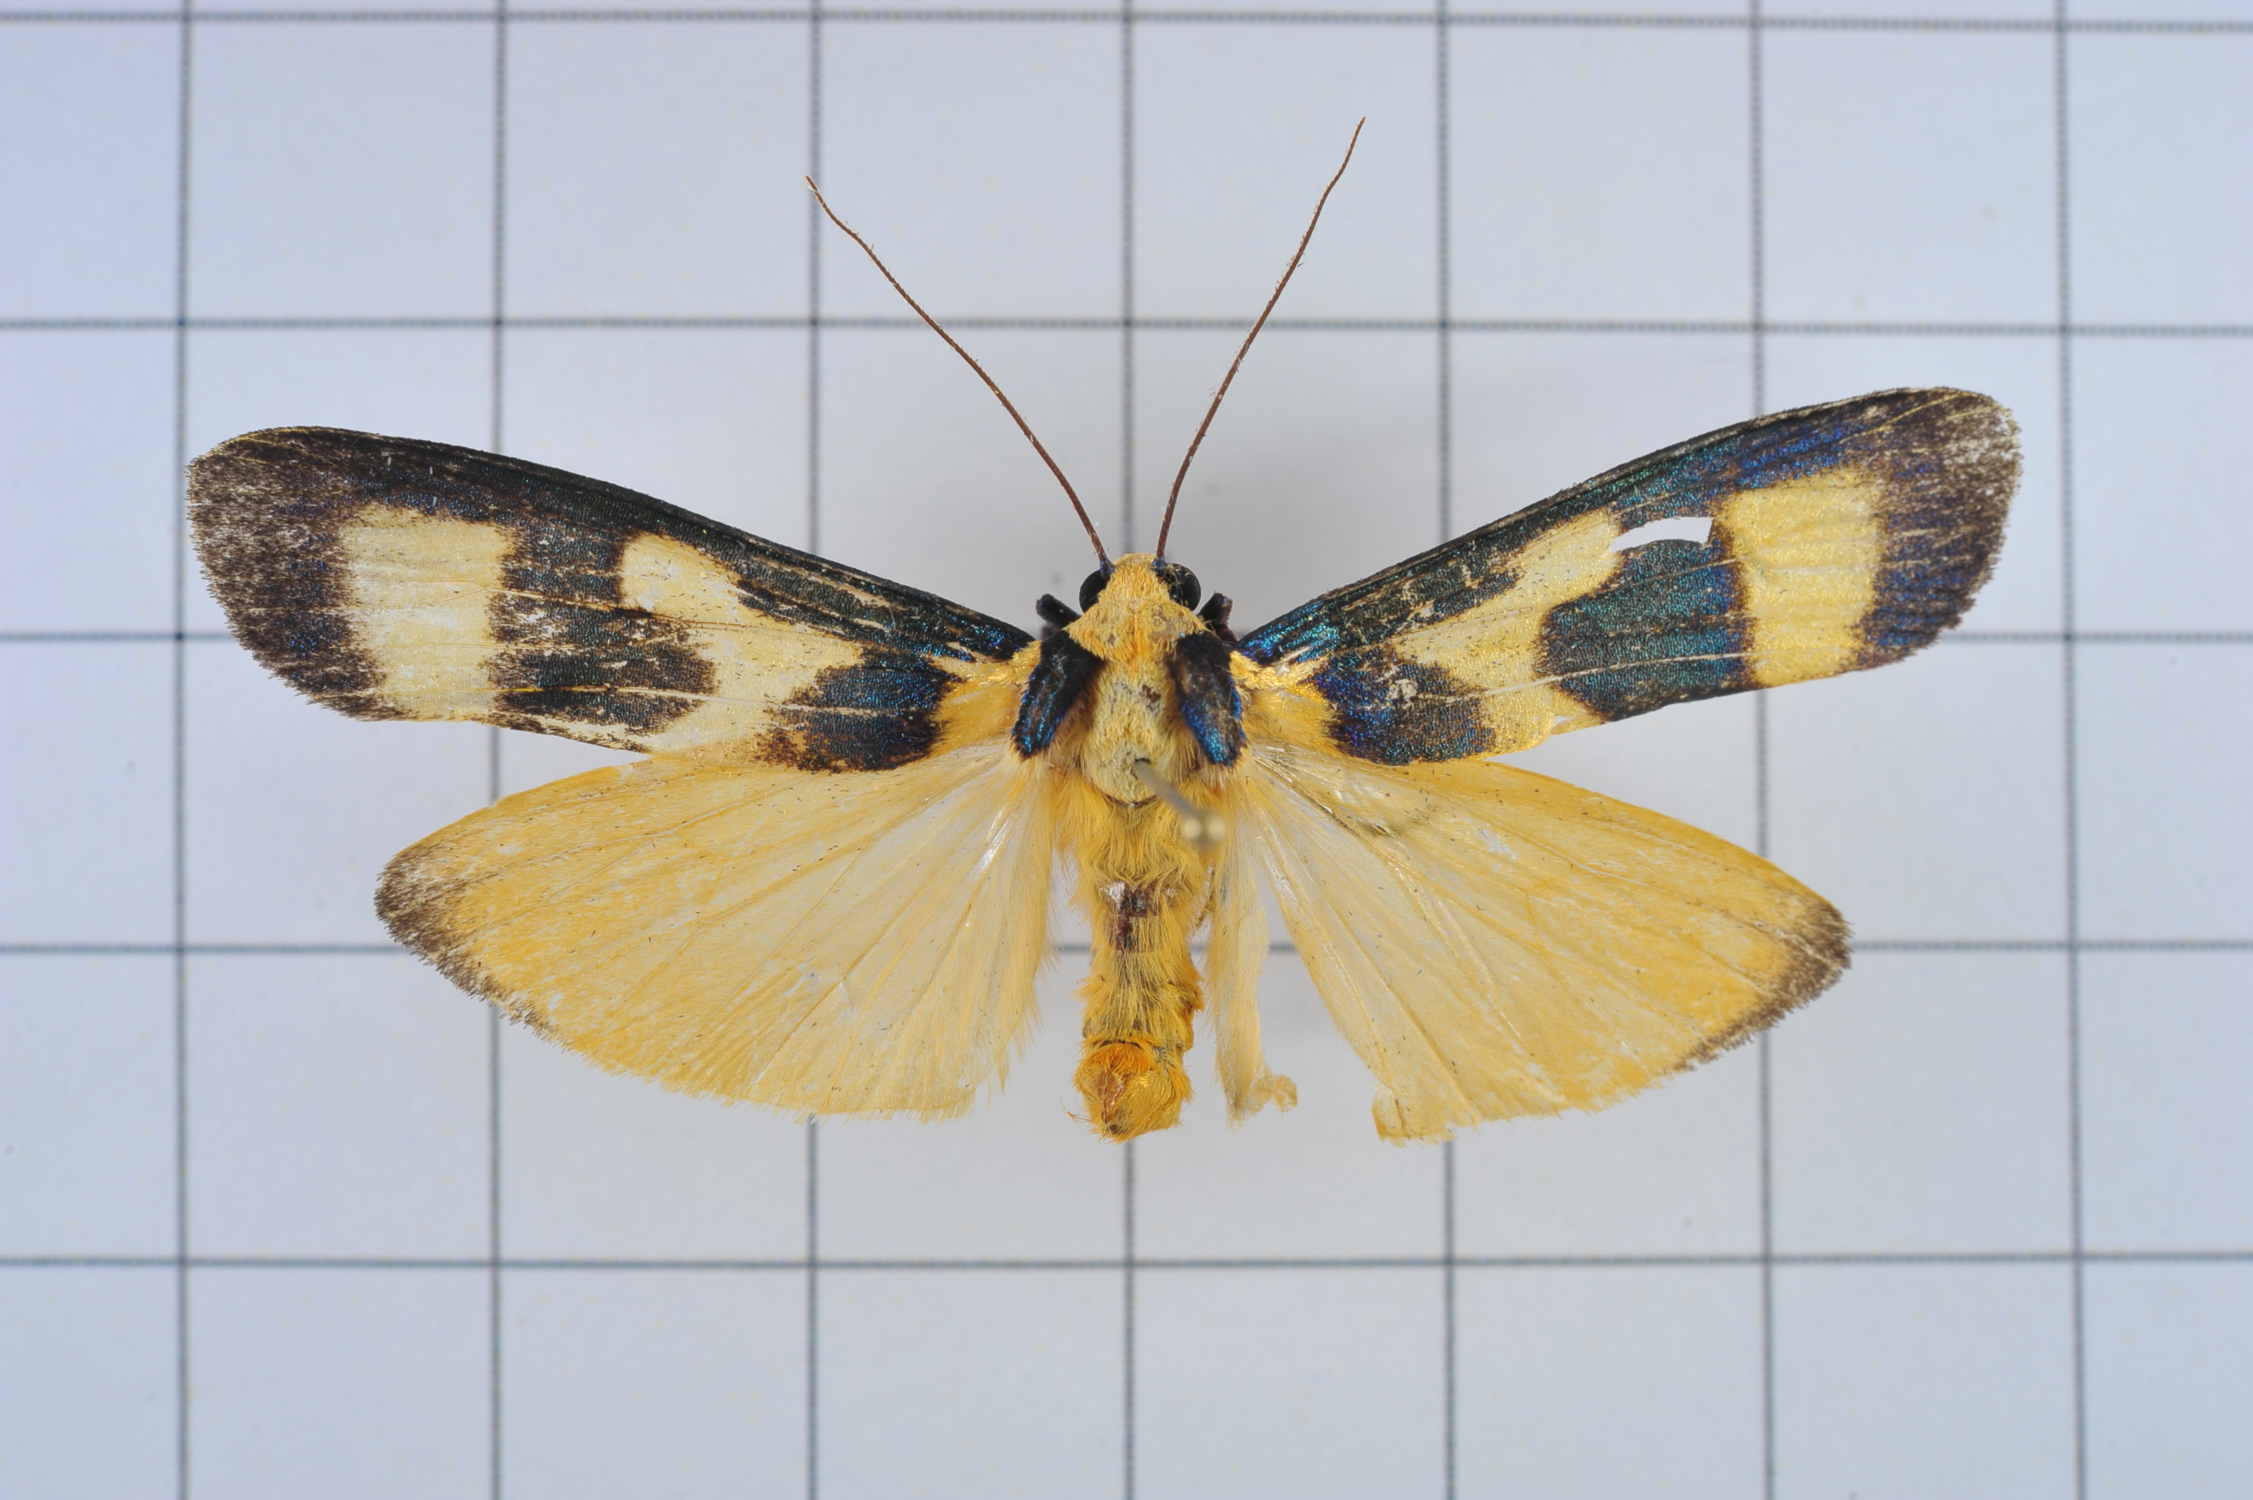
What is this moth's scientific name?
Chrysaeglia magnifica
